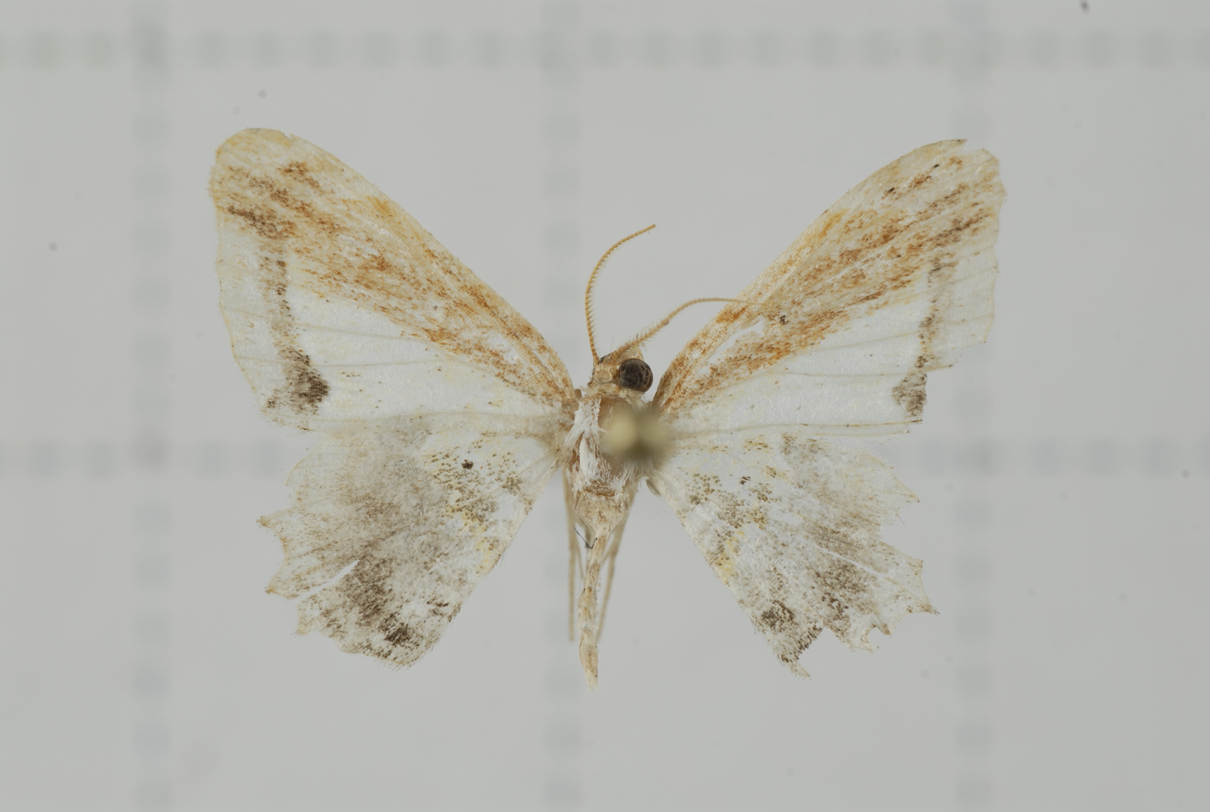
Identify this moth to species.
Acolutha pulchella semifulva
